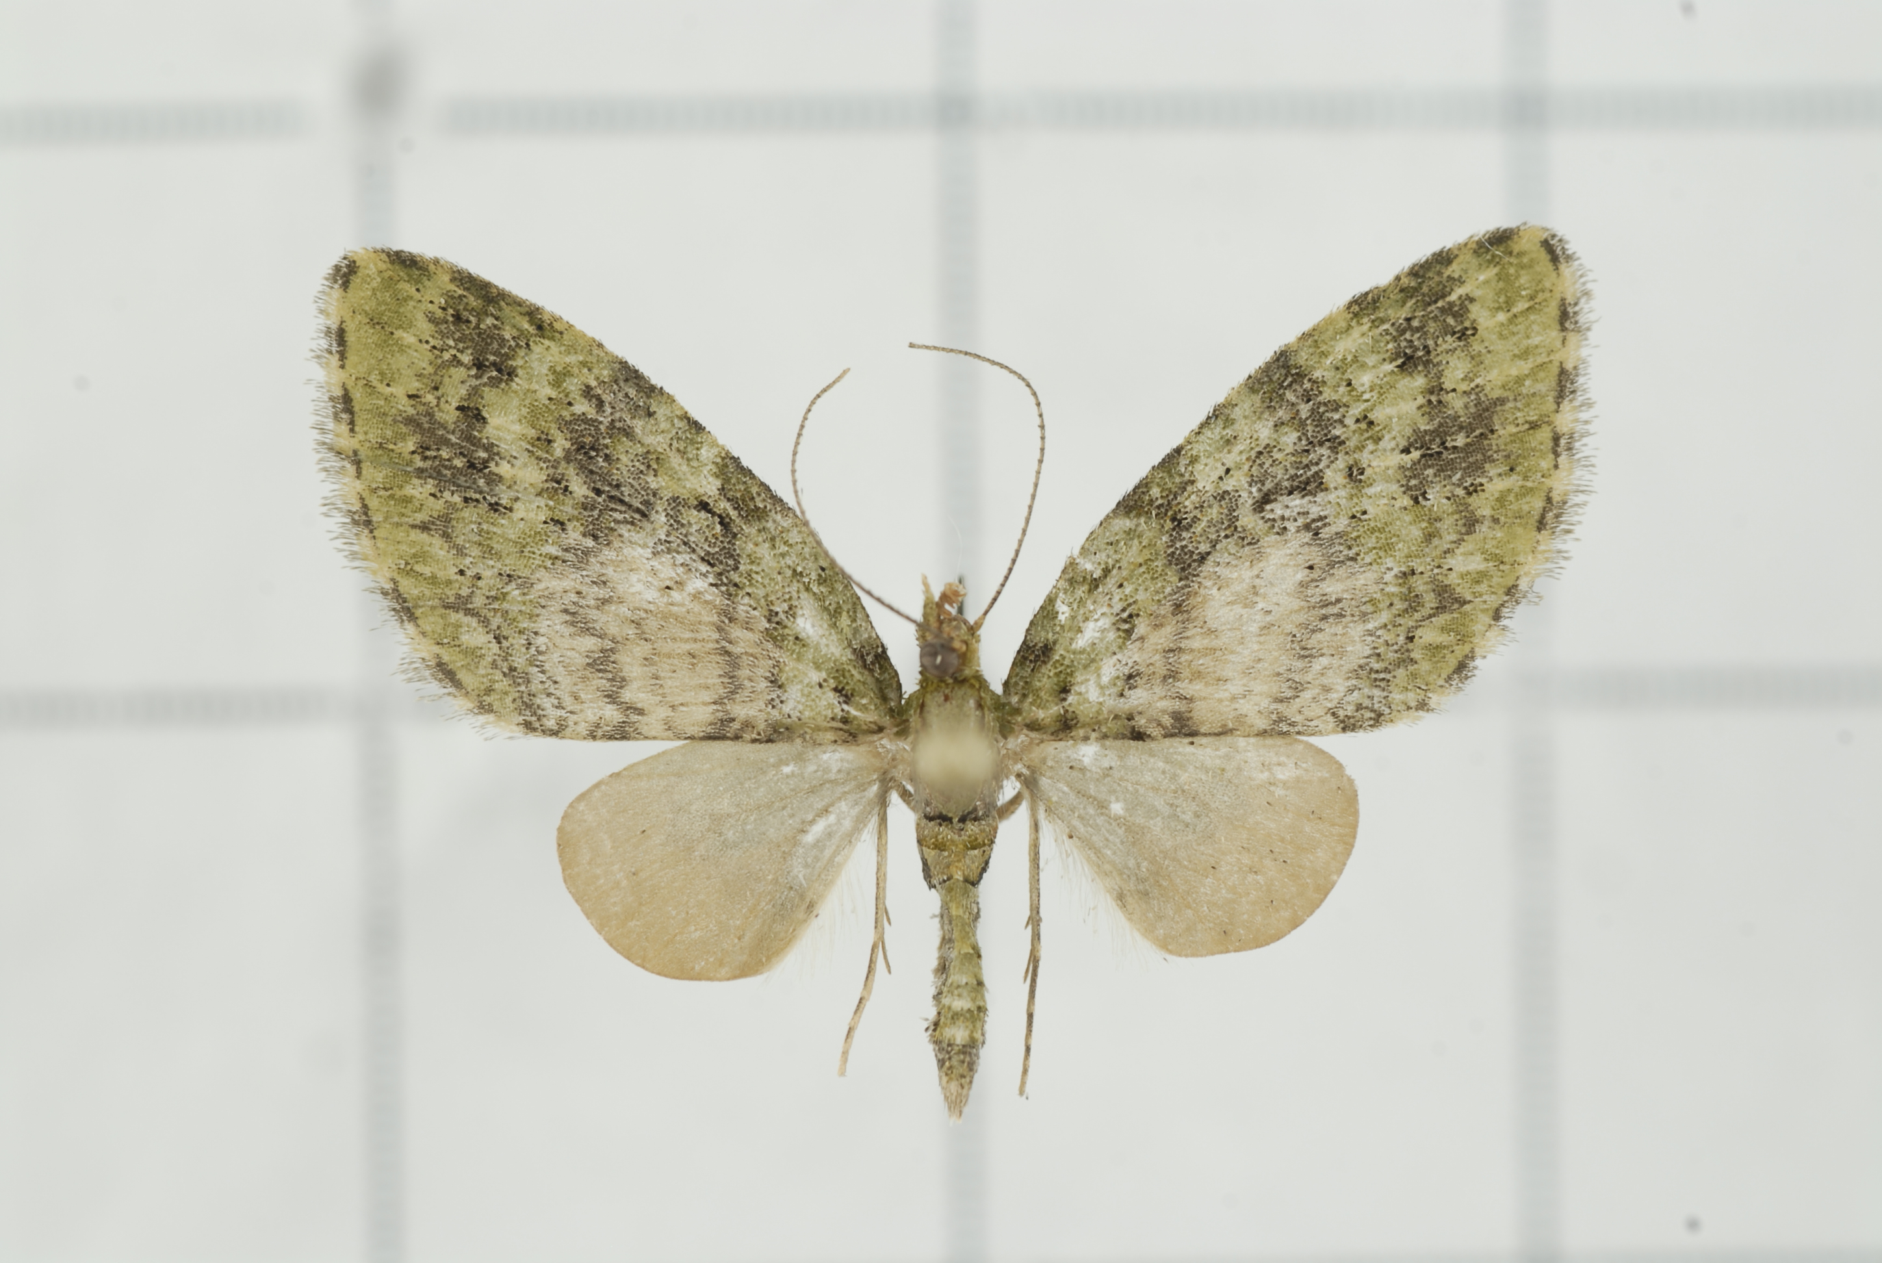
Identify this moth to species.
Chloroclystis blanda
